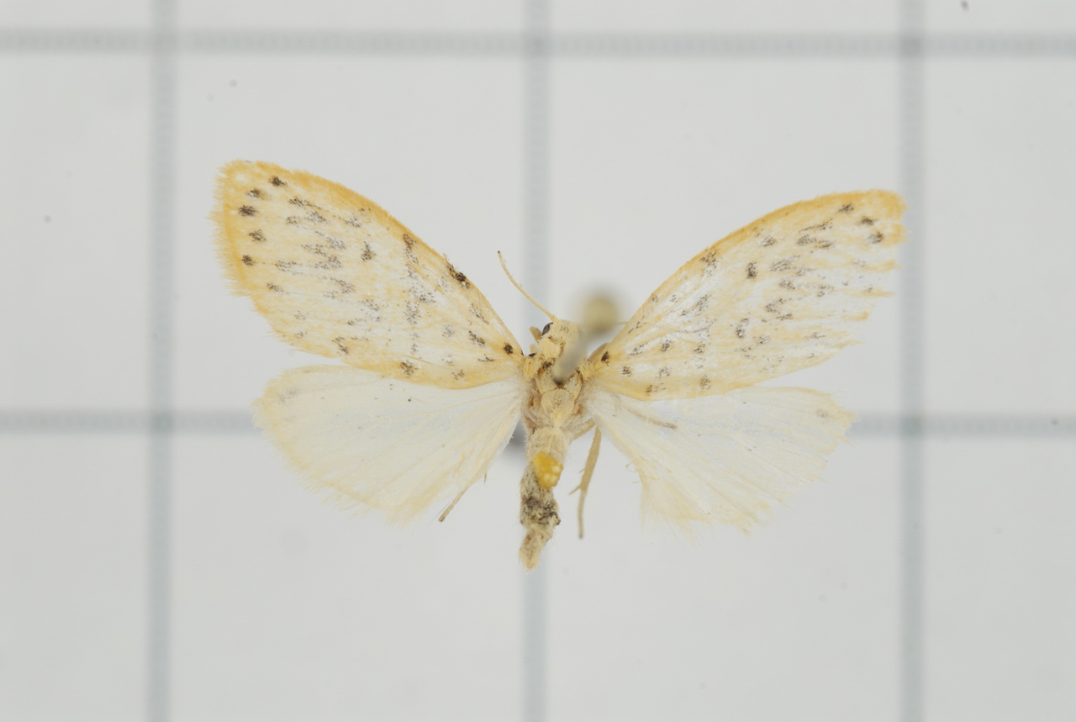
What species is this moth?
Huangilene alikangiae alikangiae
